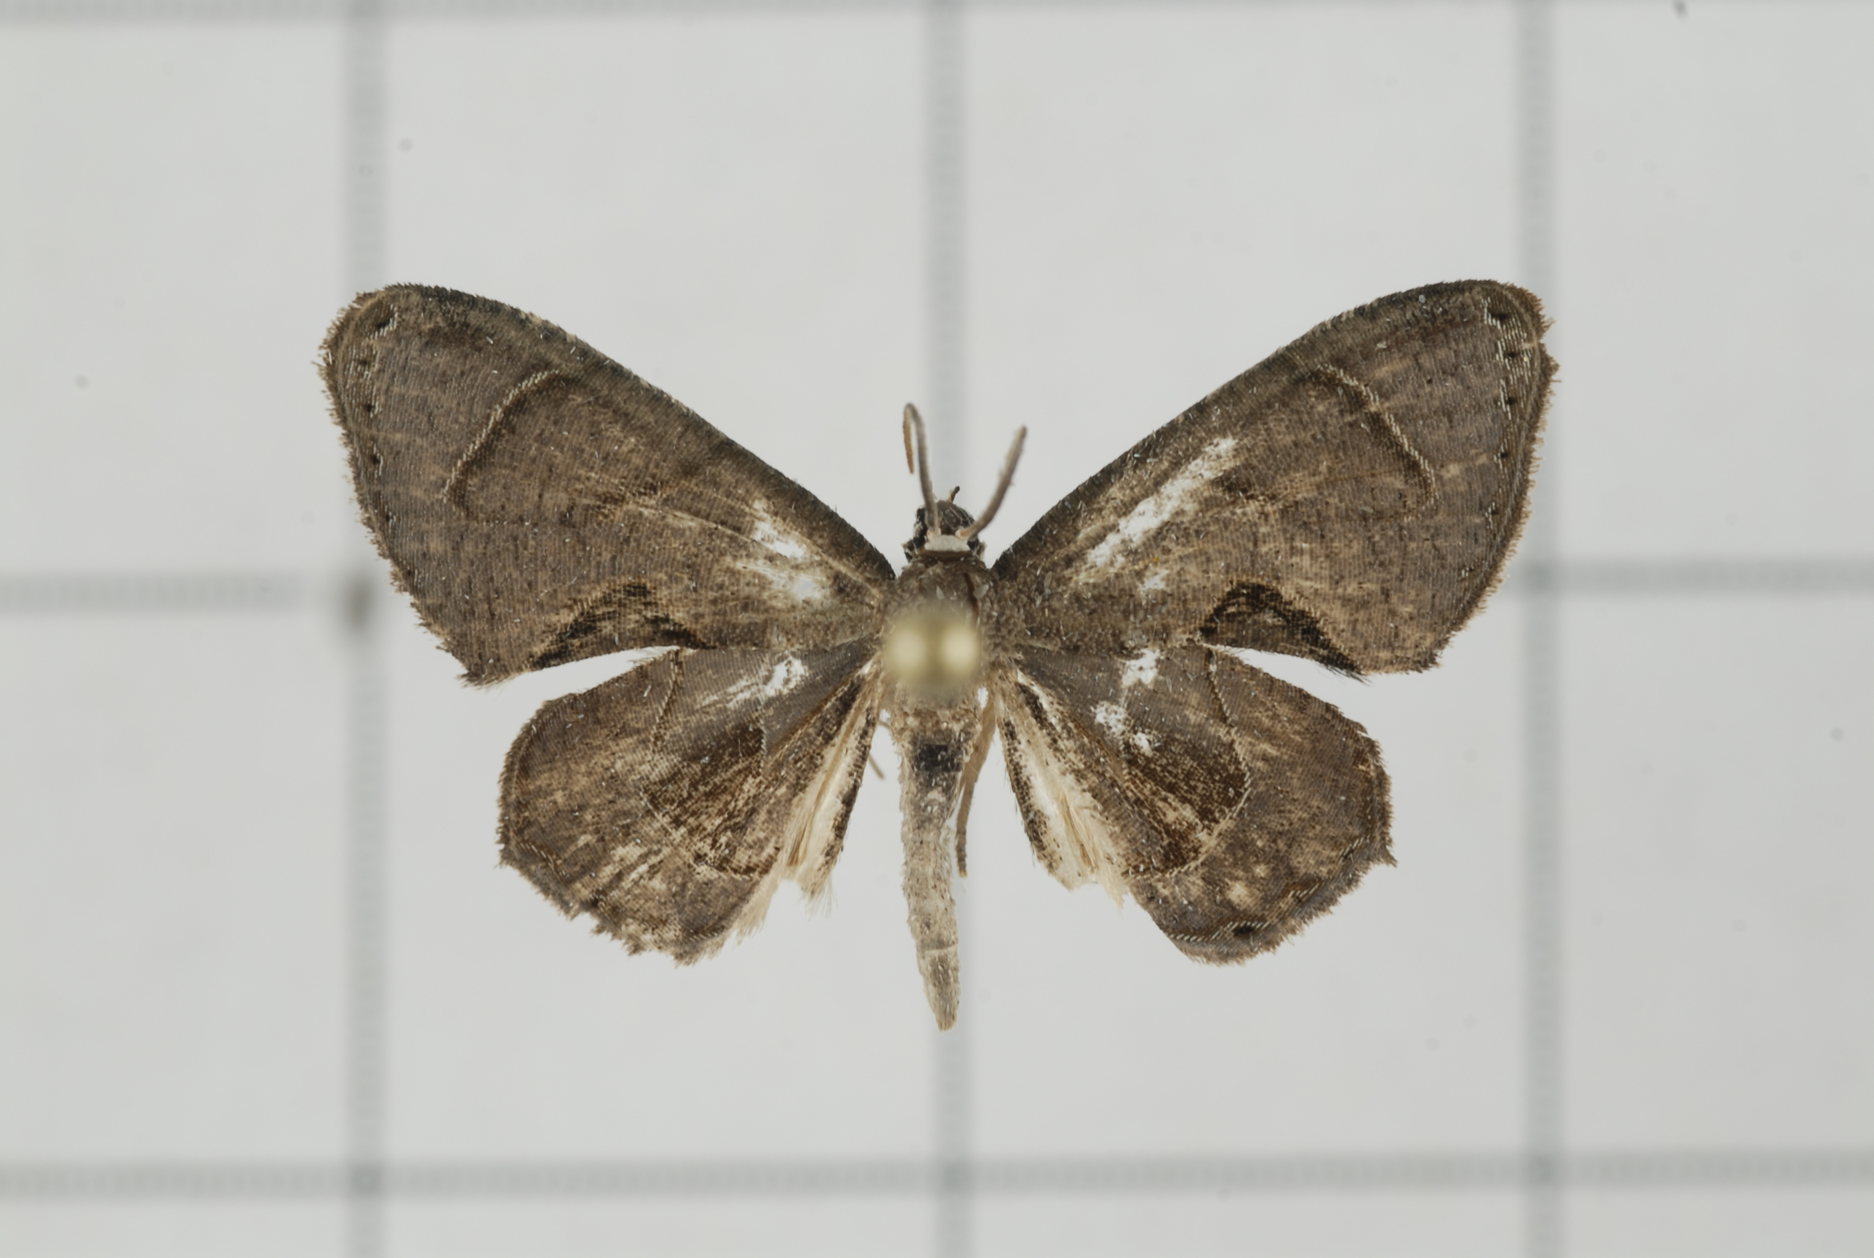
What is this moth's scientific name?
Phazaca alikangensis
